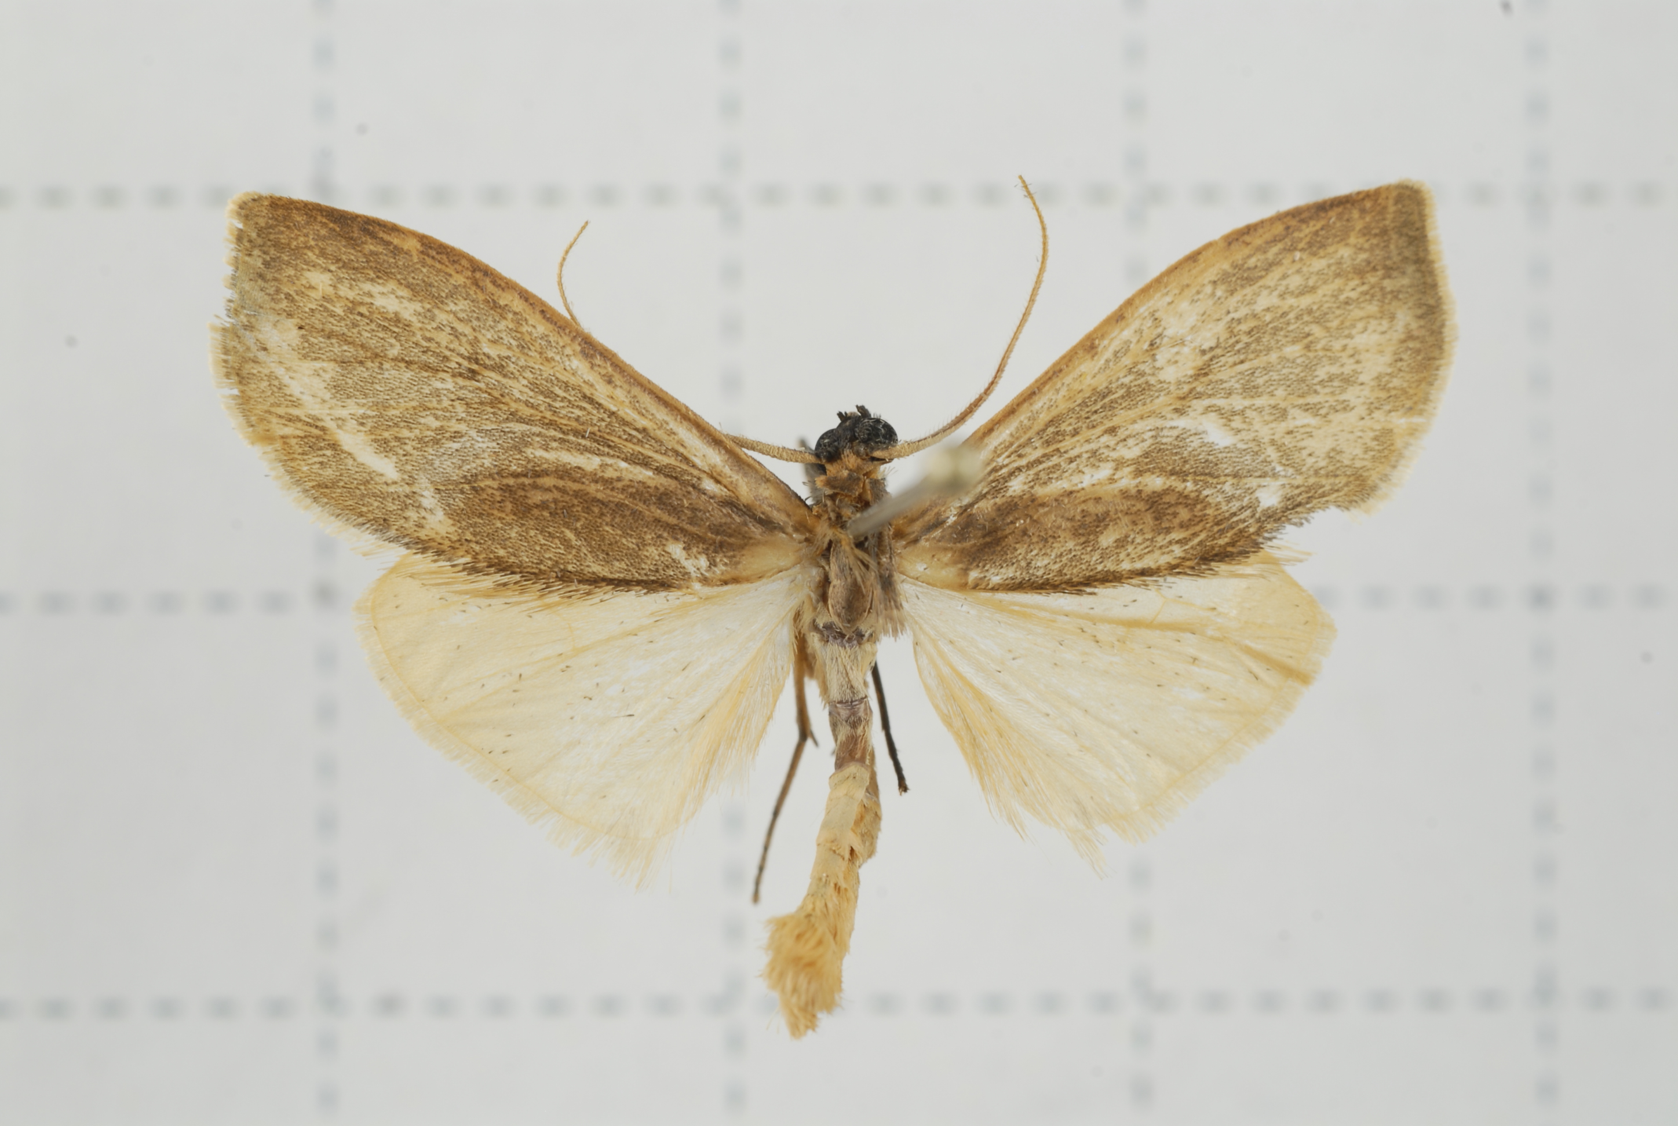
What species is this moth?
Nishada formosibia
